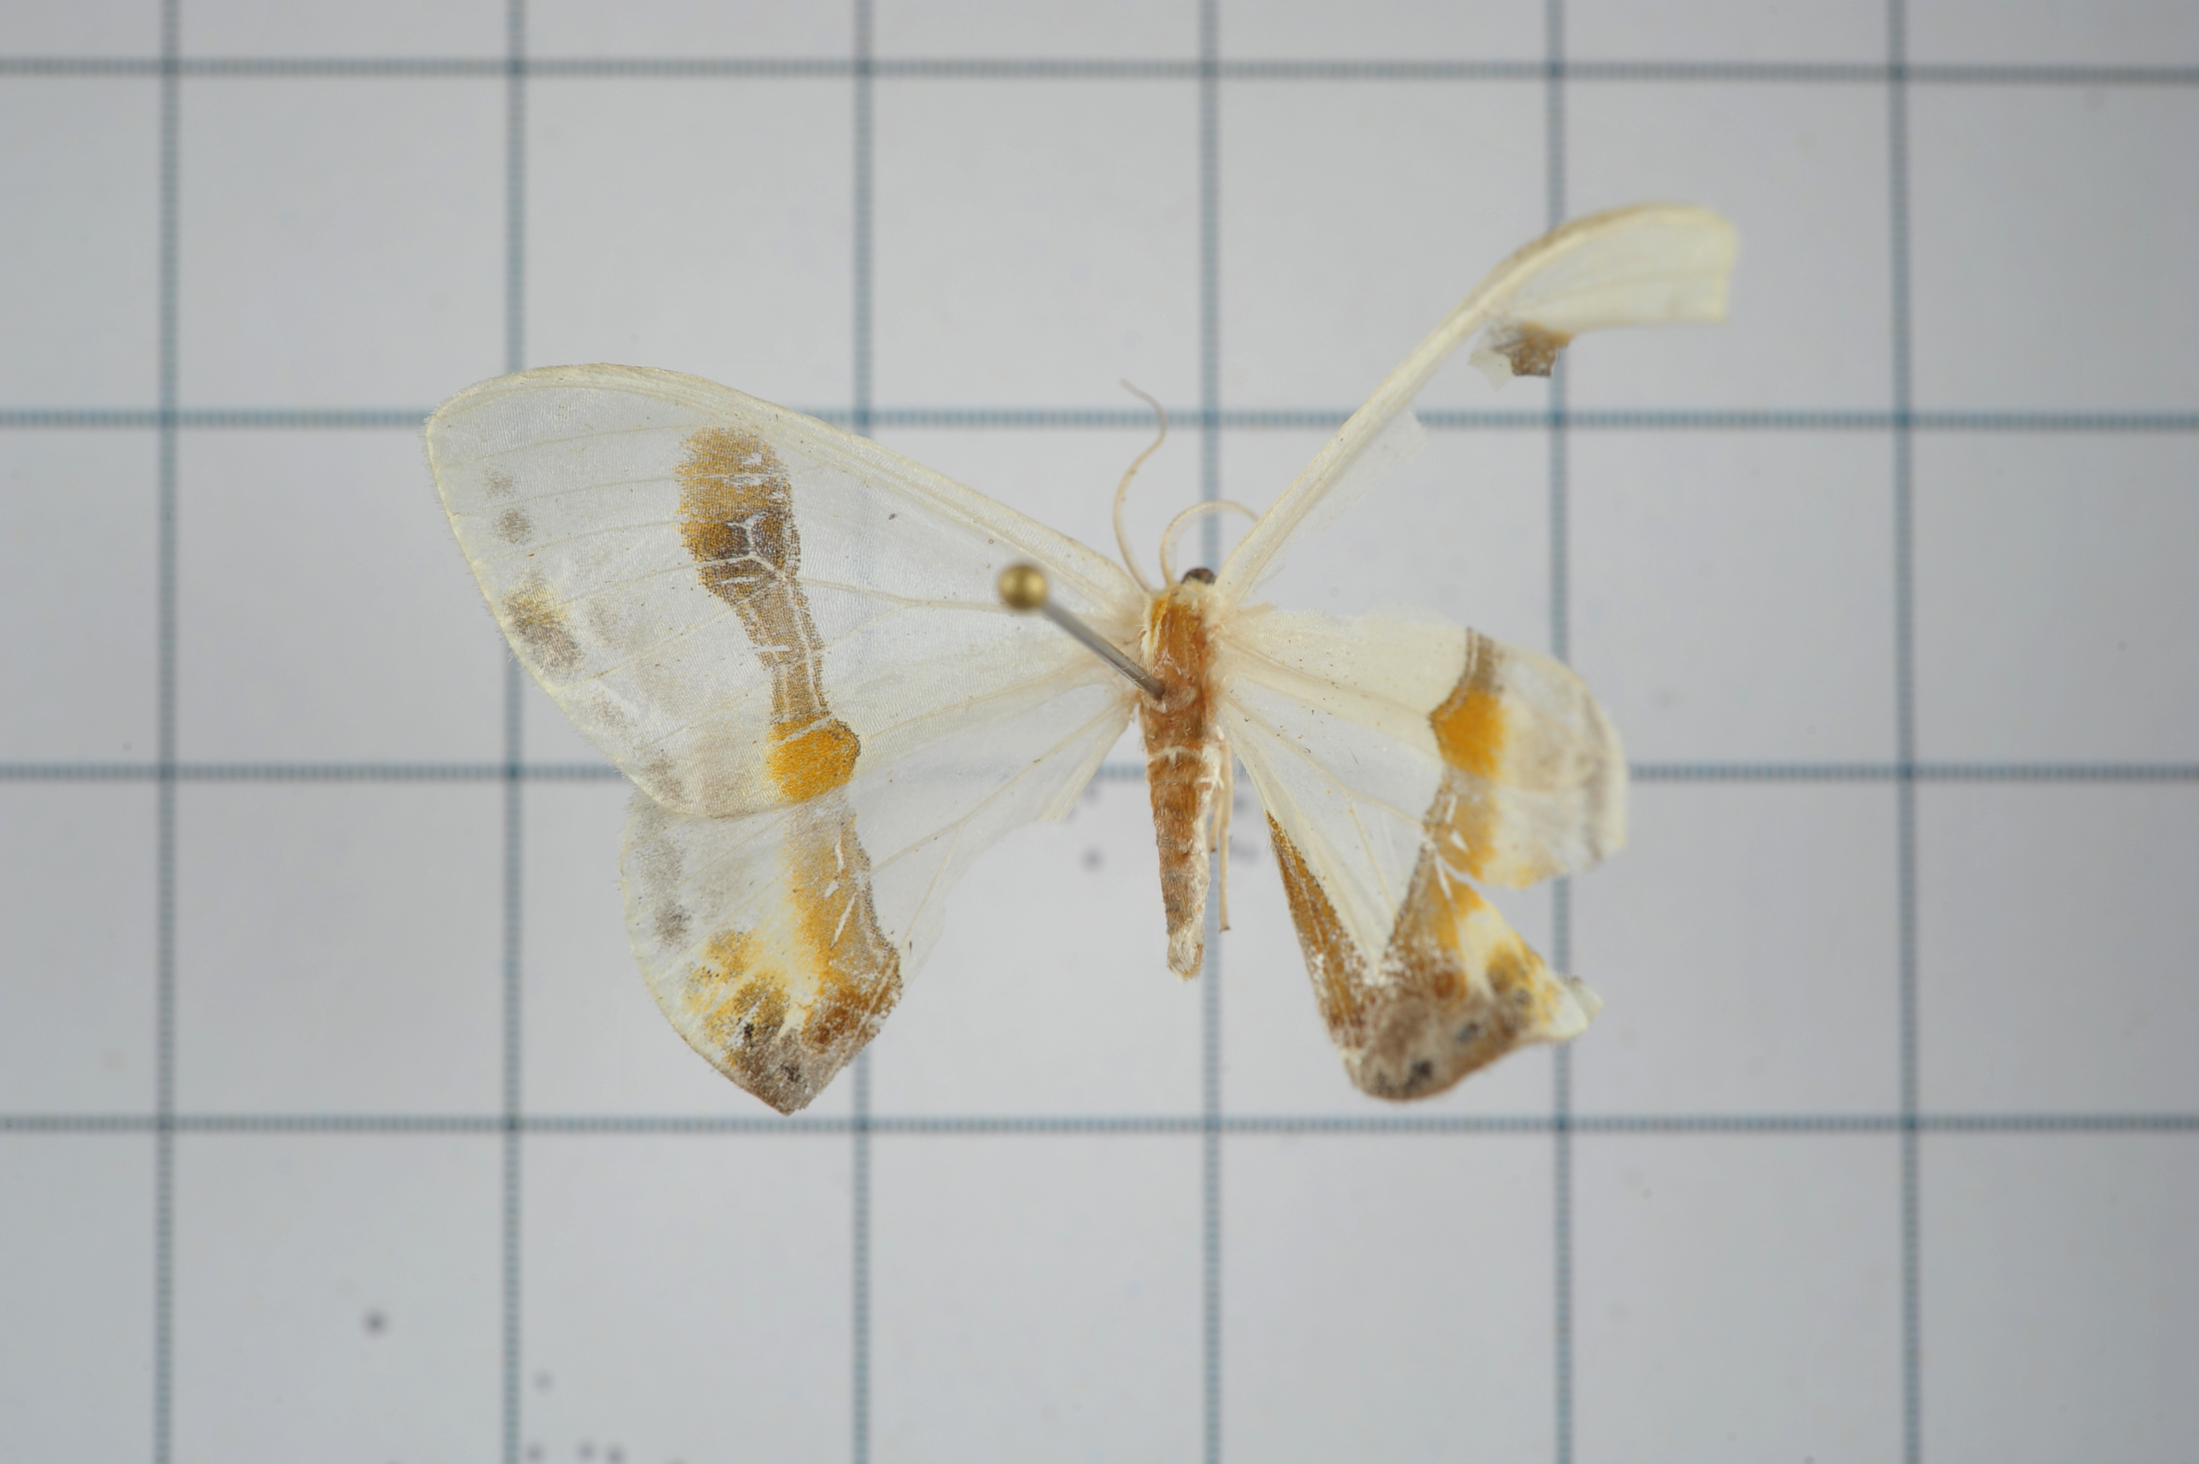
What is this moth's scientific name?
Macrocilix mysticata flavotincta
